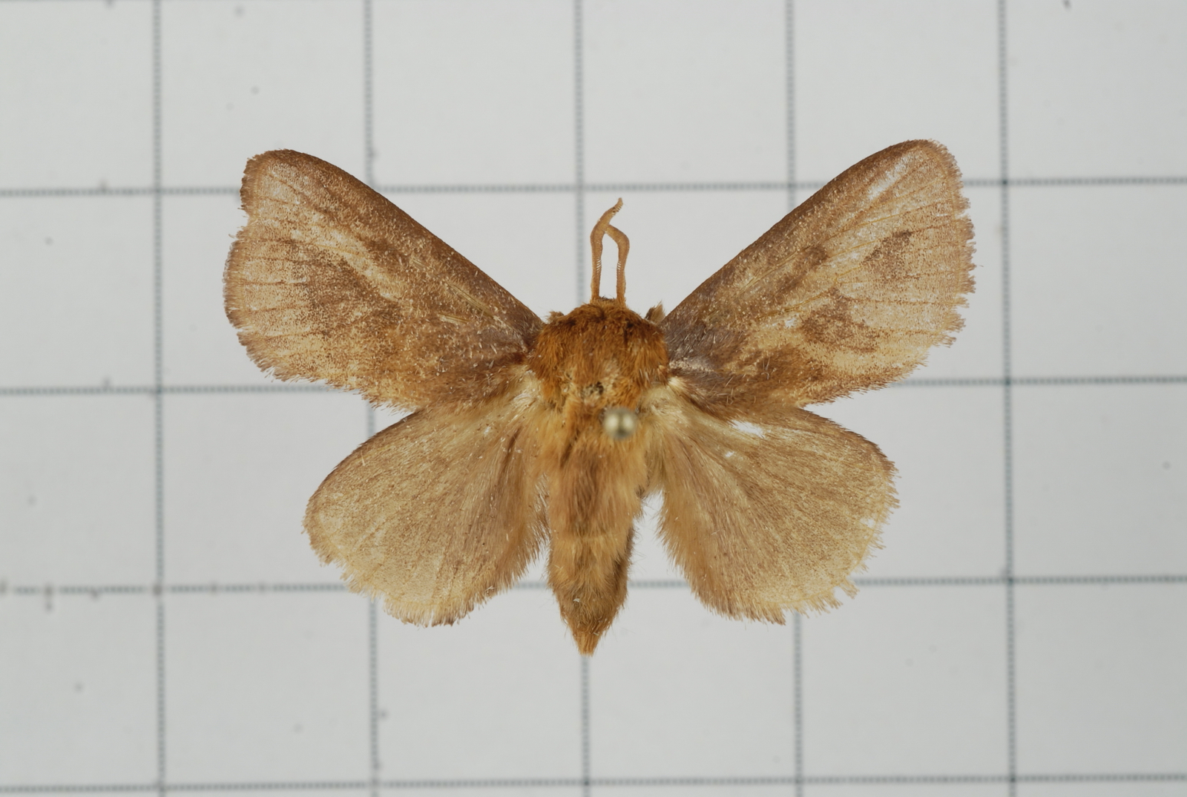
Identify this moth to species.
Narosoideus vulpina
